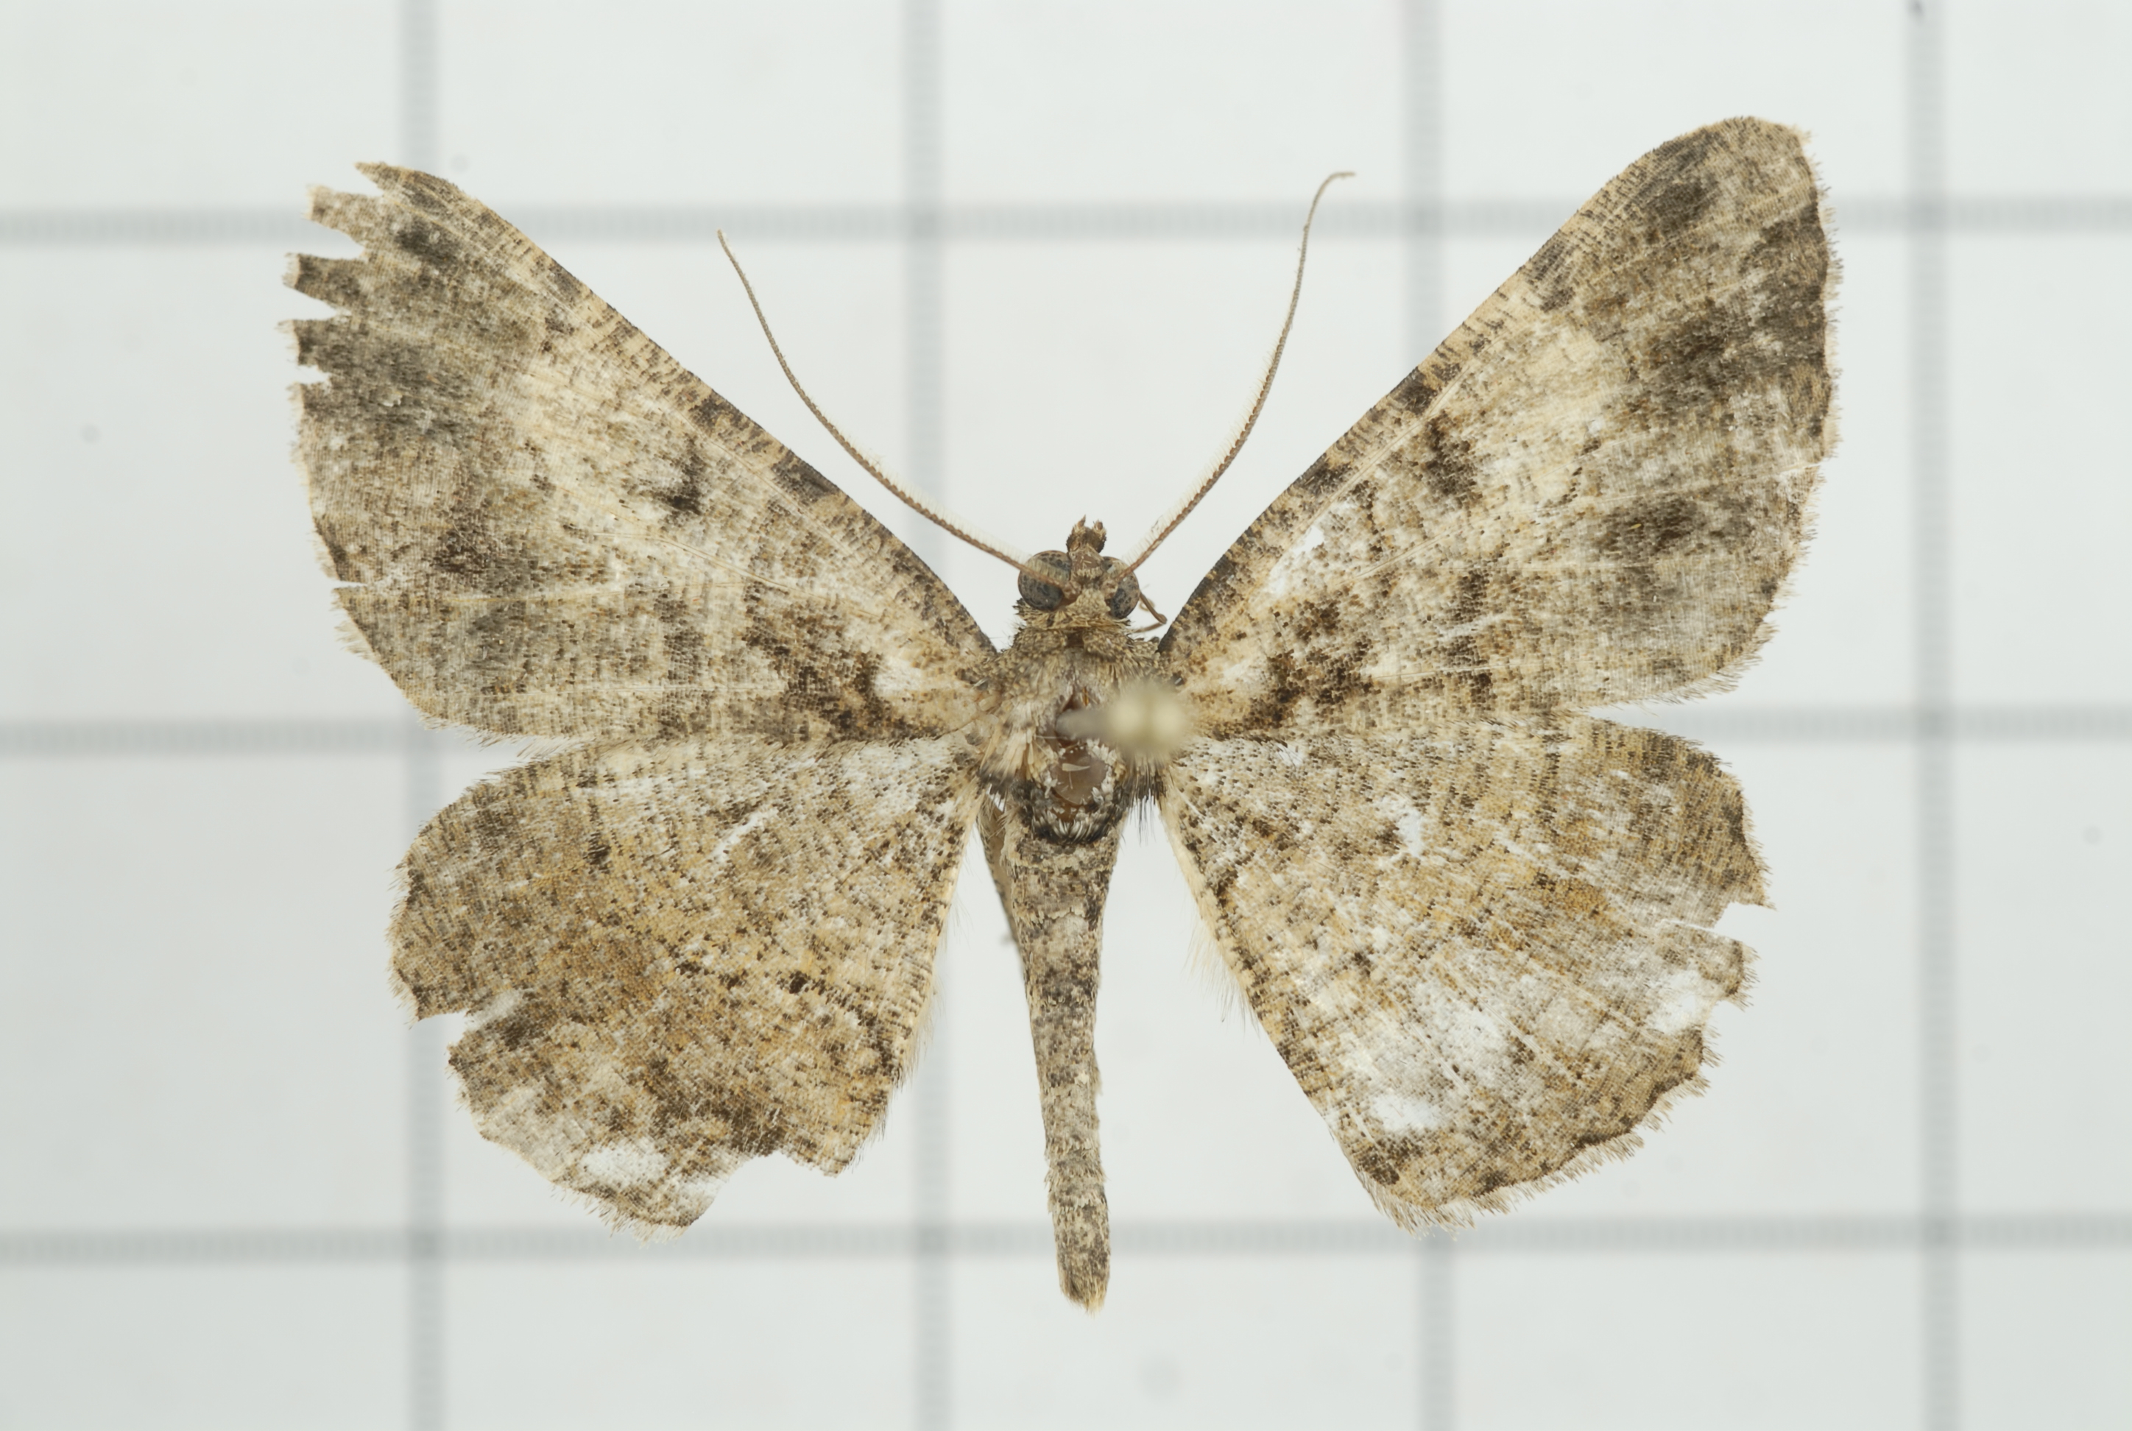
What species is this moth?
Psilalcis pulveraria
